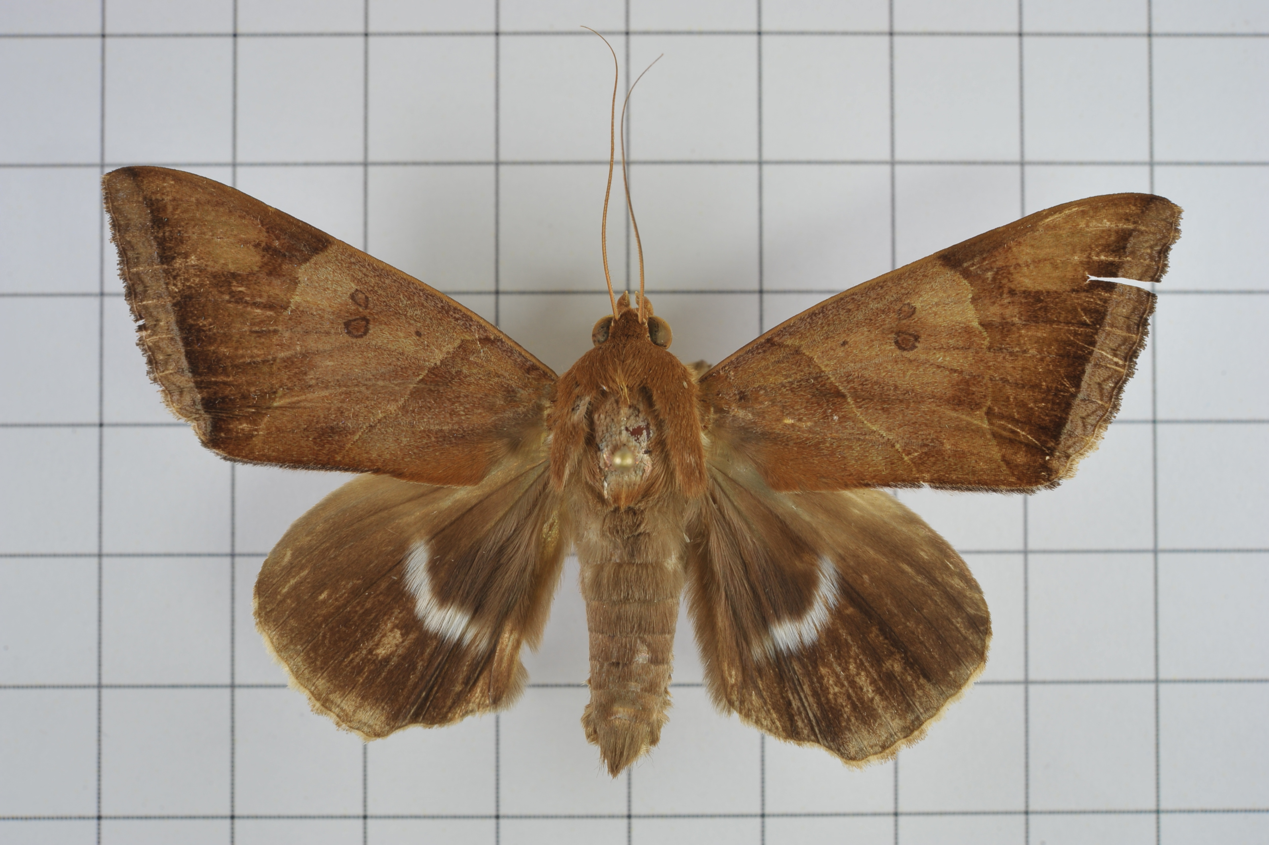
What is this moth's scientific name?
Artena dotata
